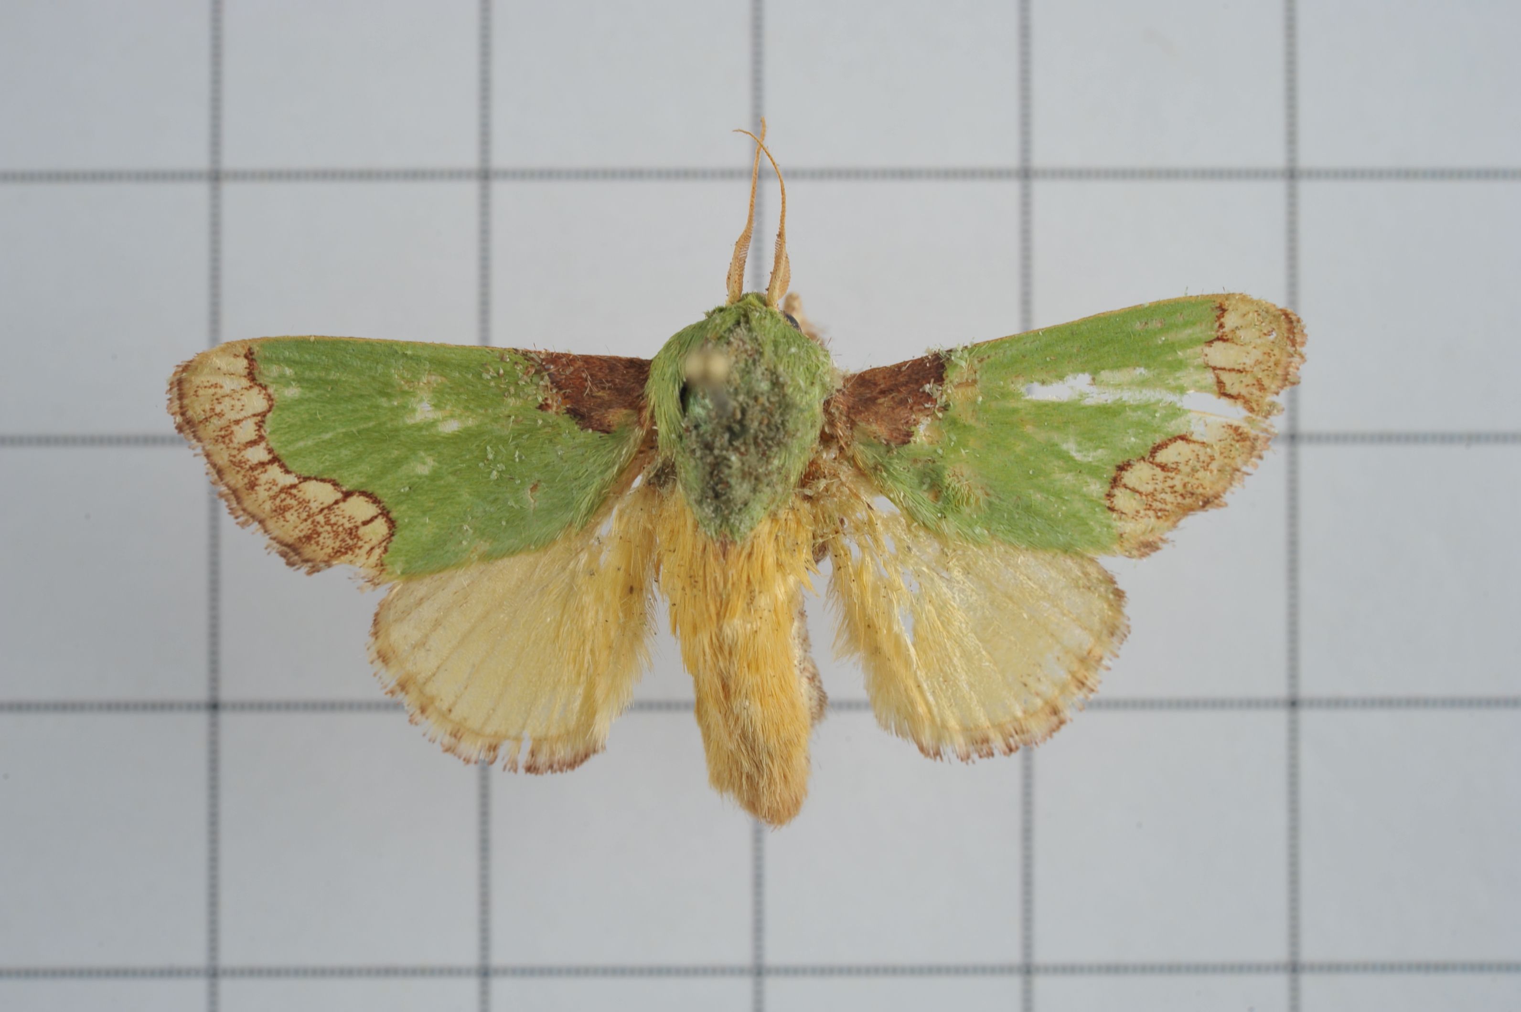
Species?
Parasa consocia
